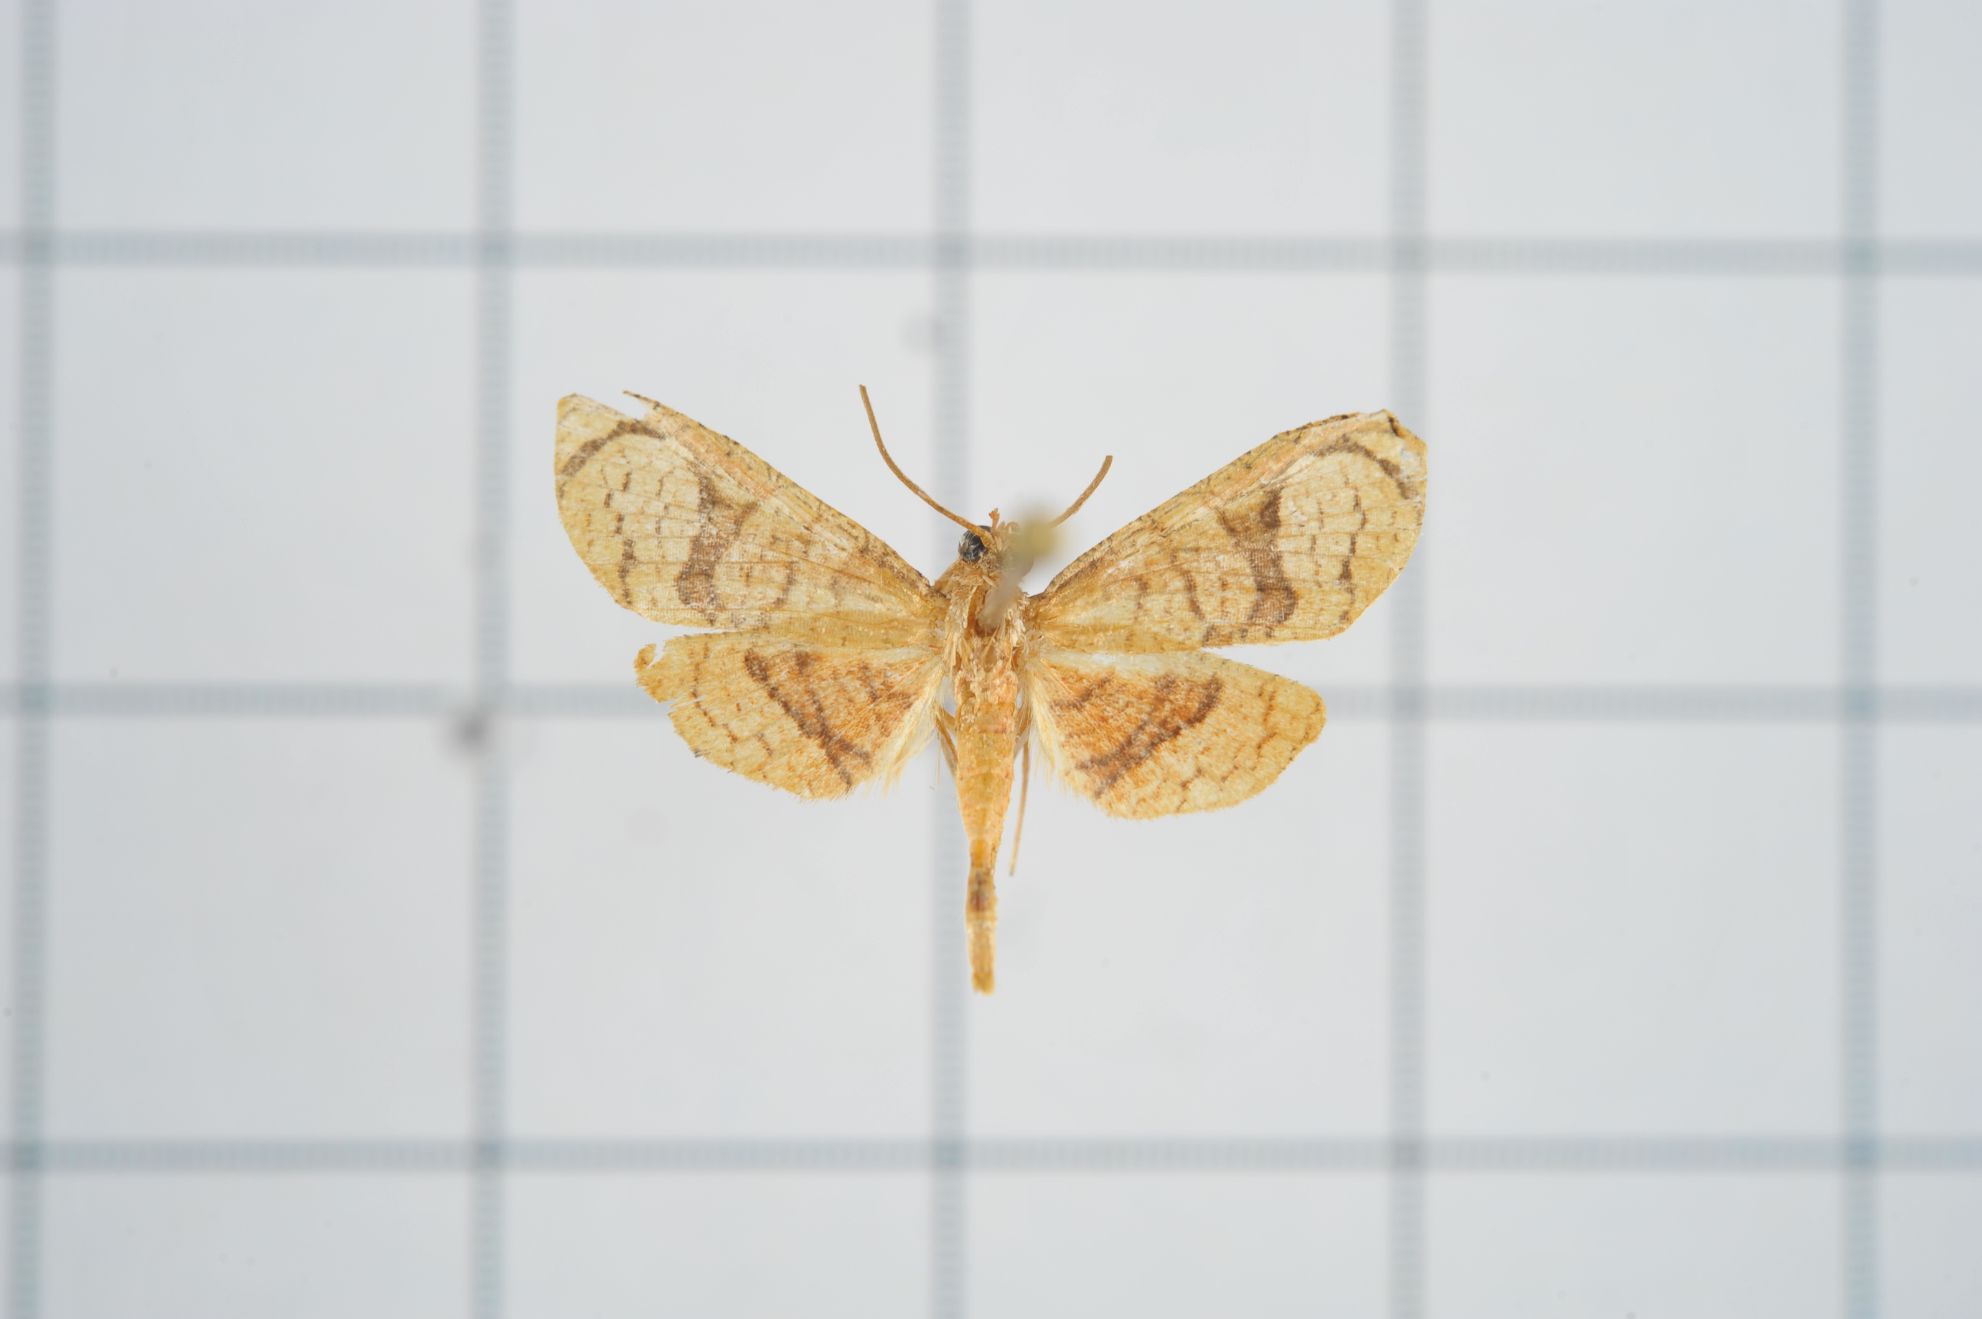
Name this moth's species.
Rhodoneura vittula
